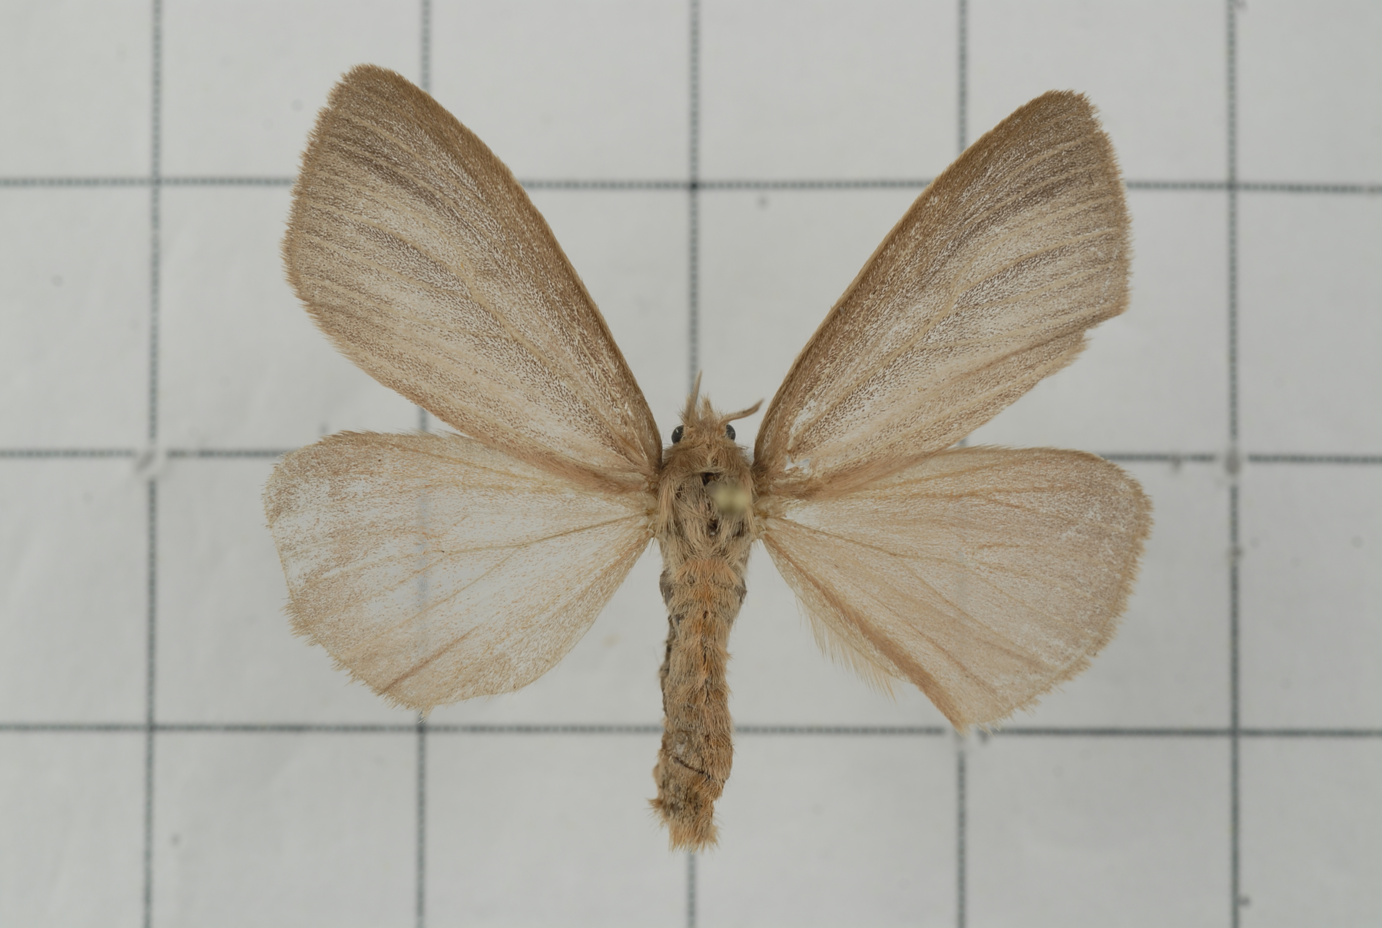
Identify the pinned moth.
Pantana substrigosa
